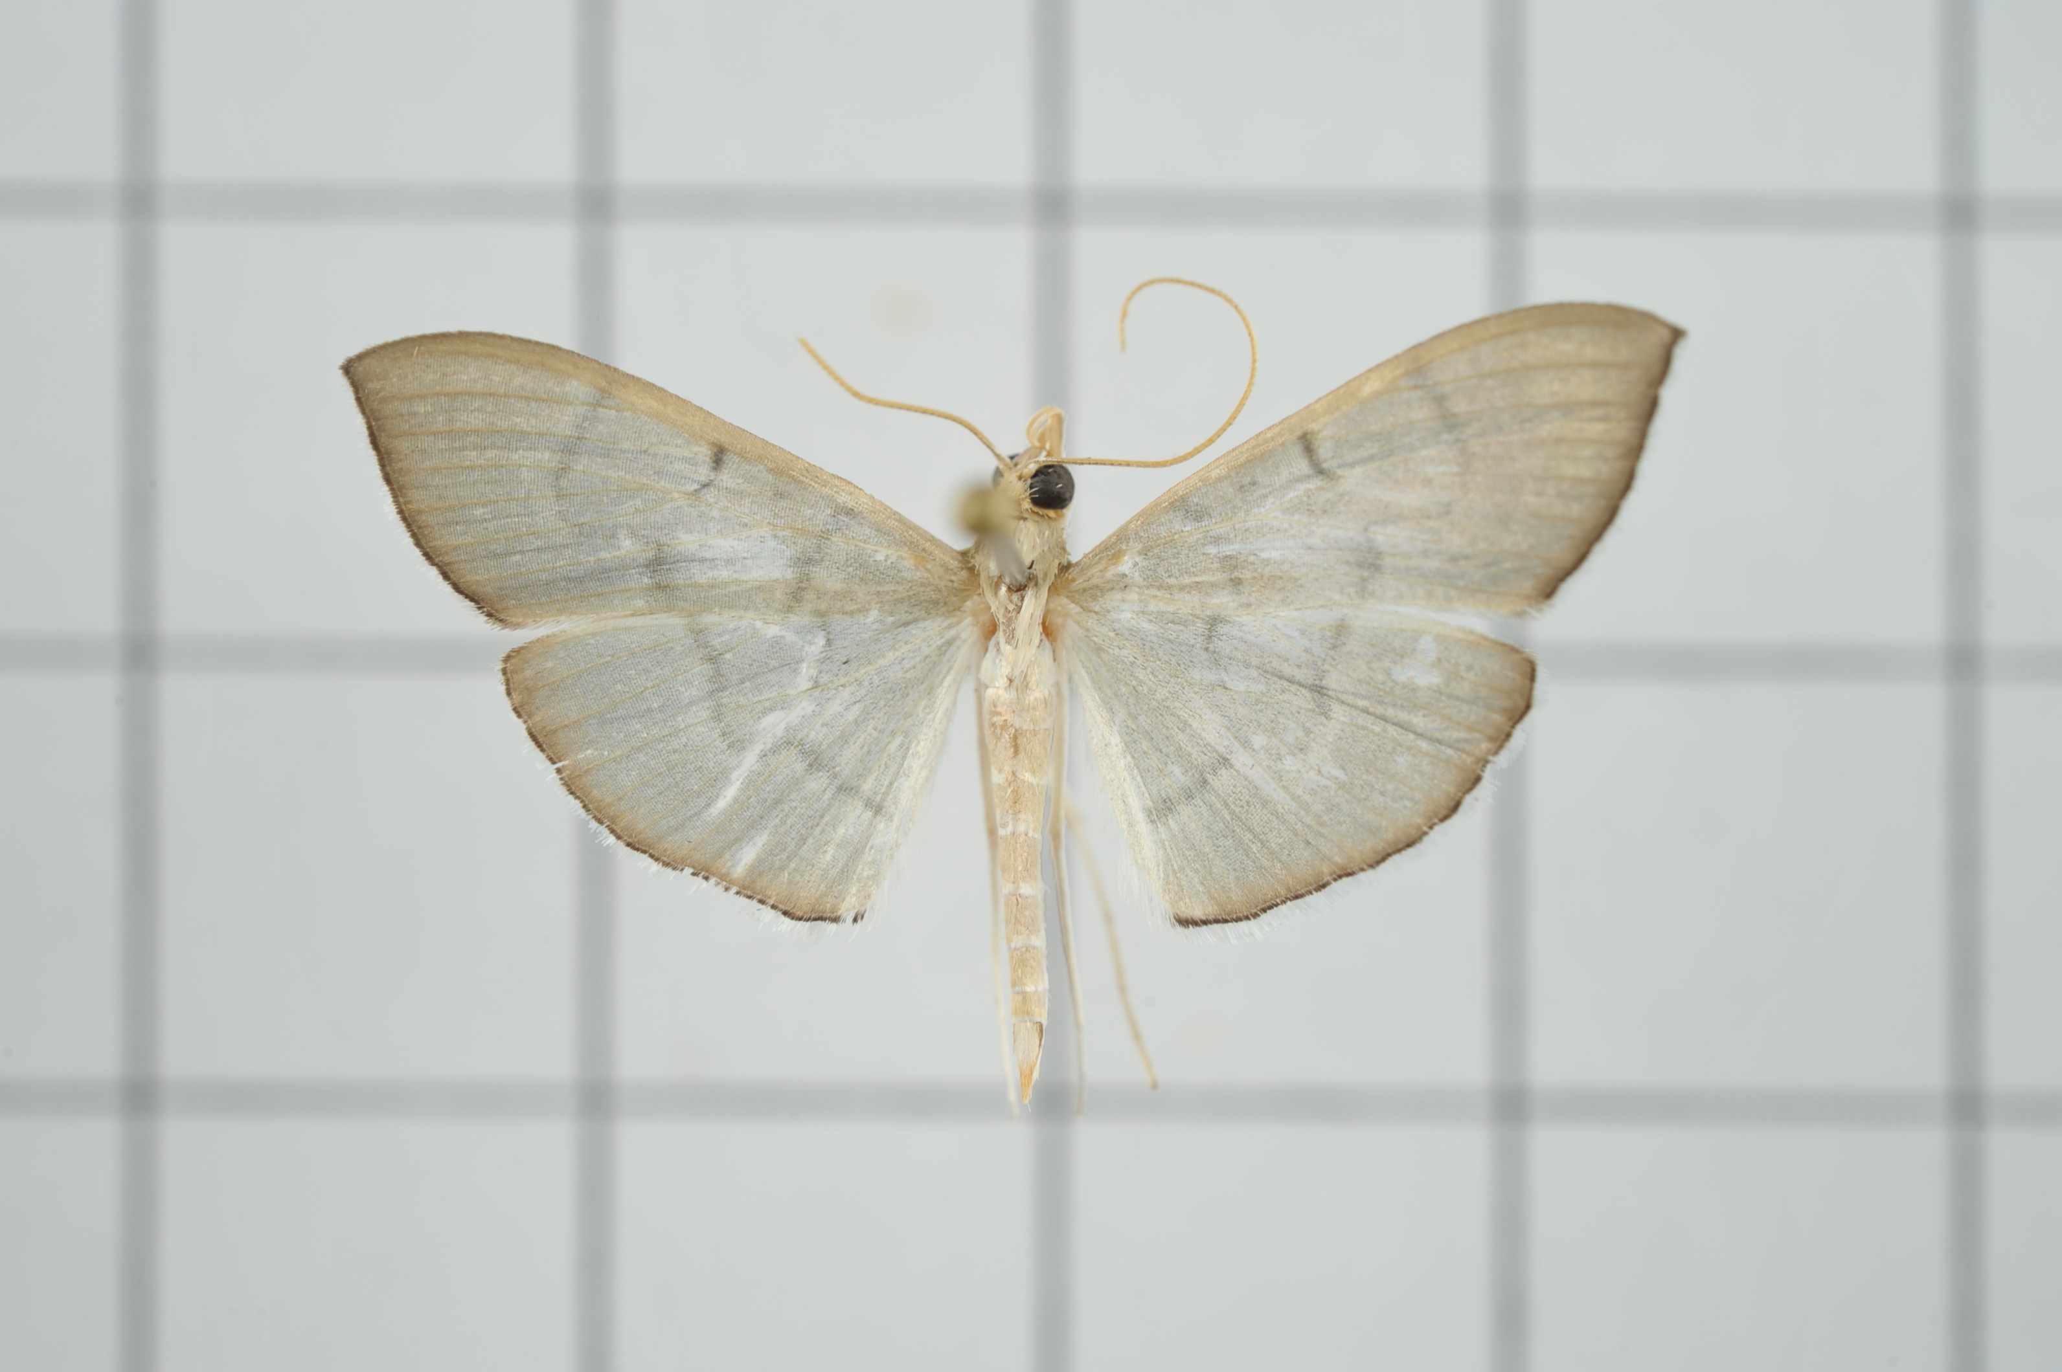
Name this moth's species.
Glauconoe deductalis
